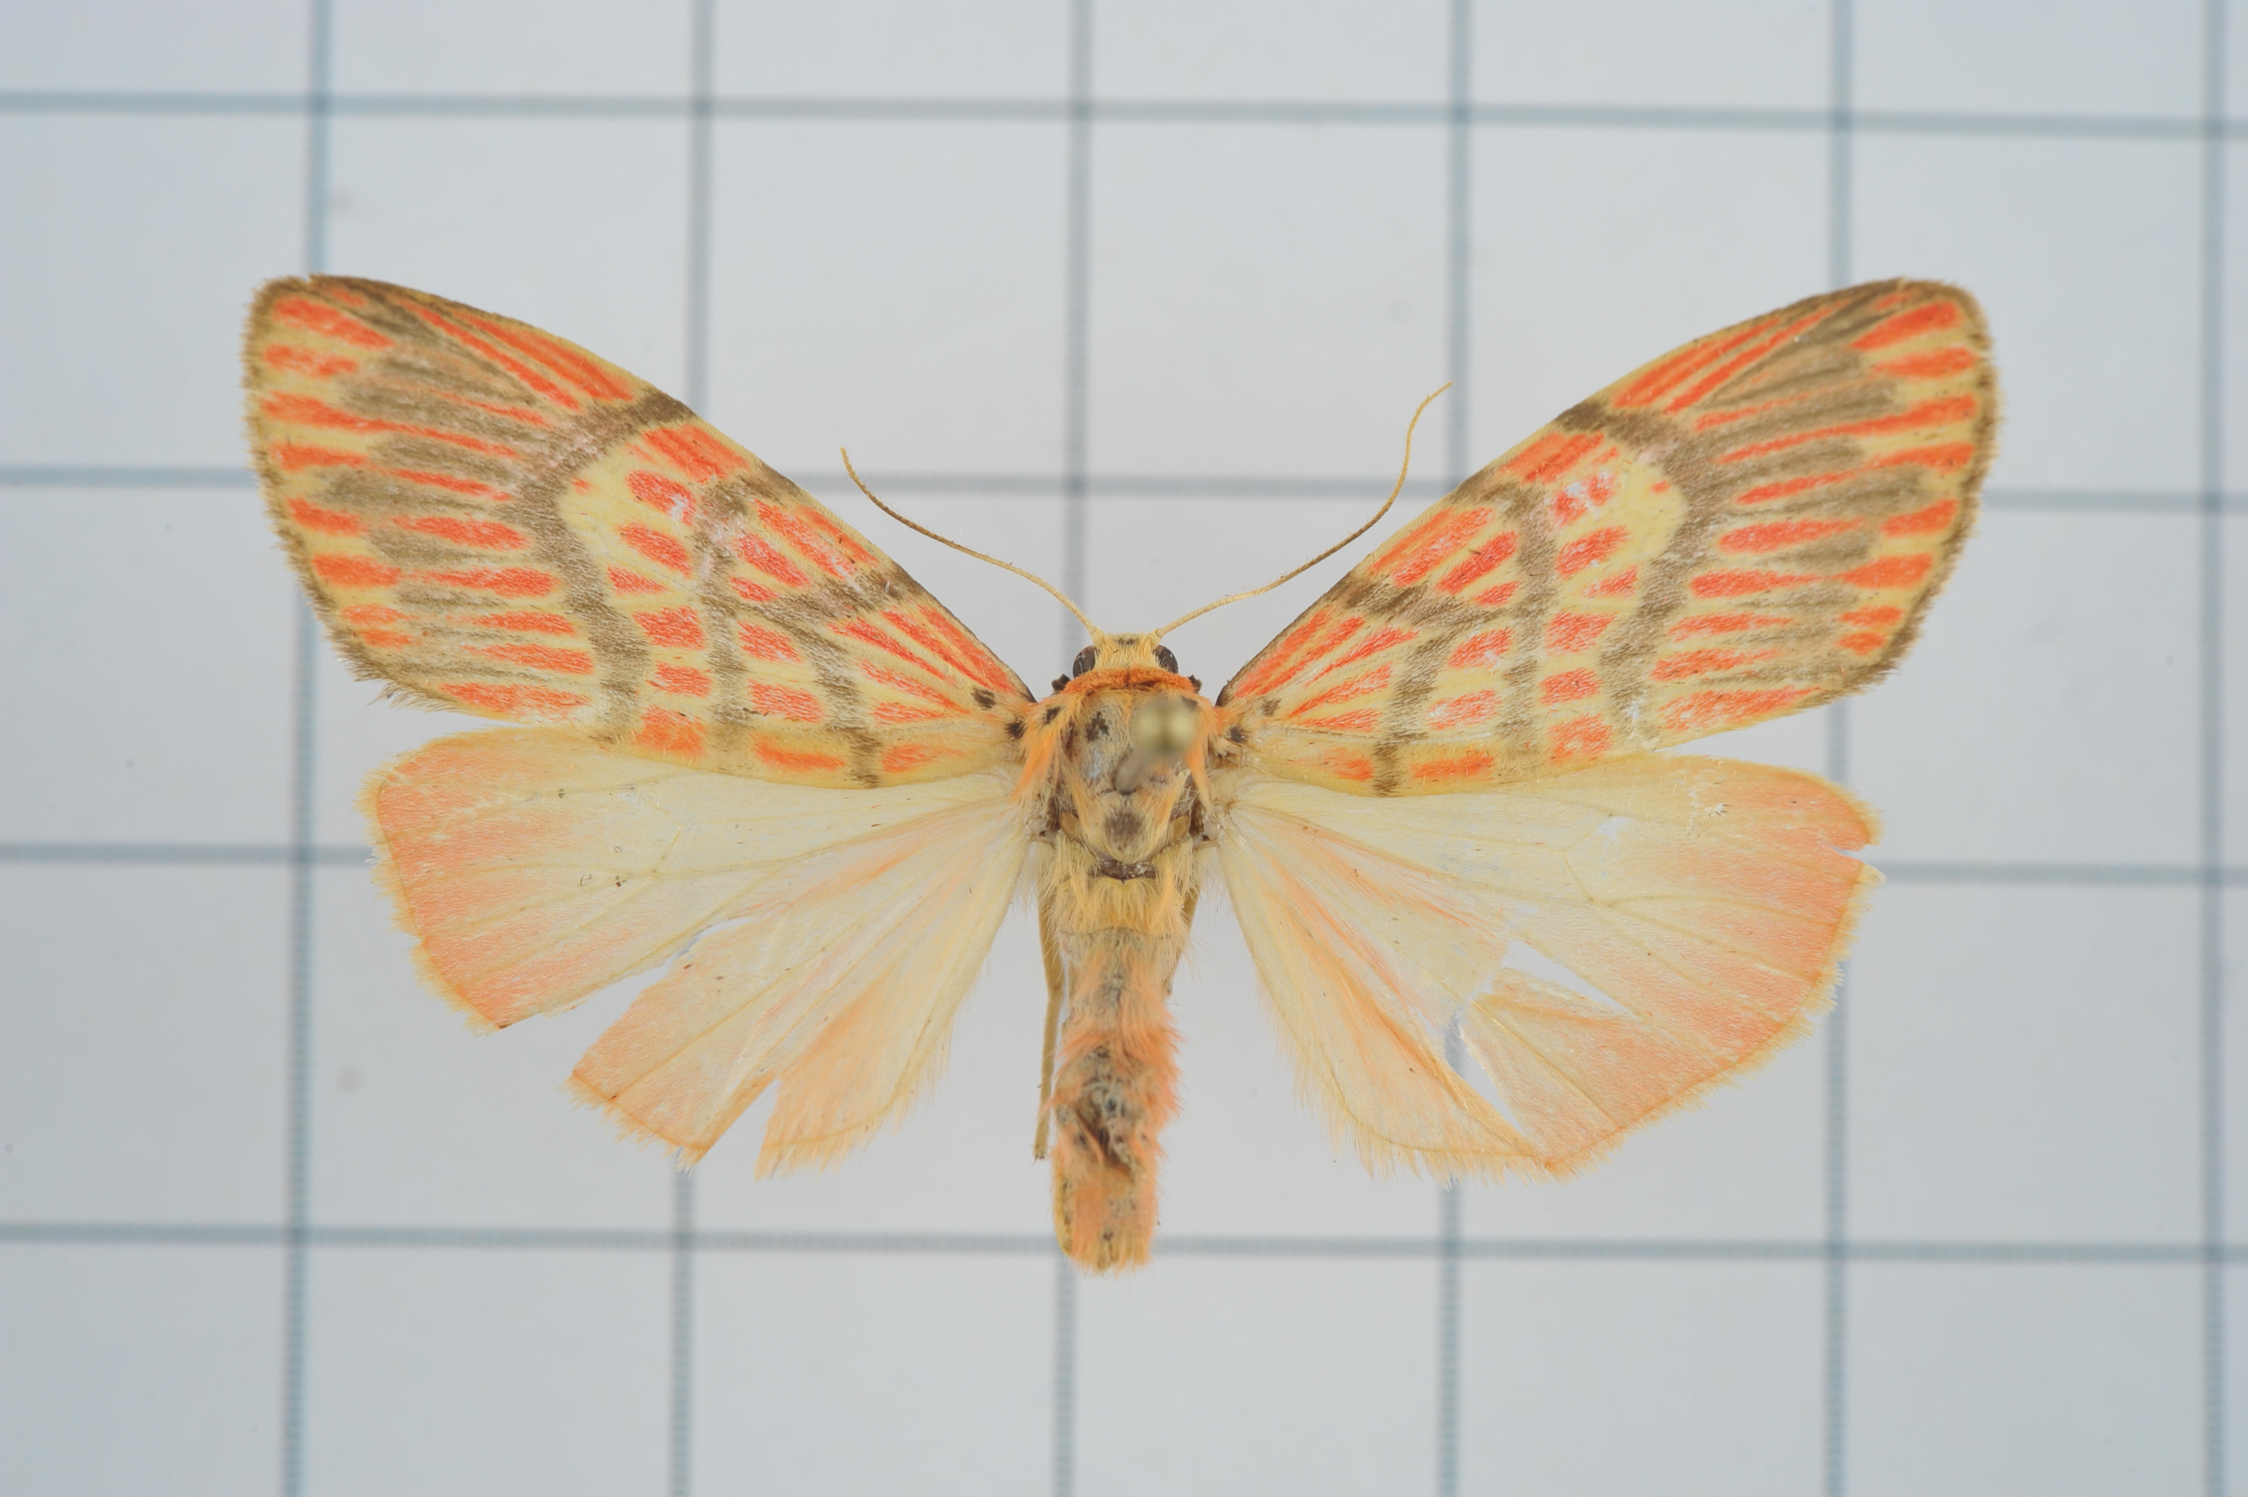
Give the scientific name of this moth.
Barsine fuscozonata
